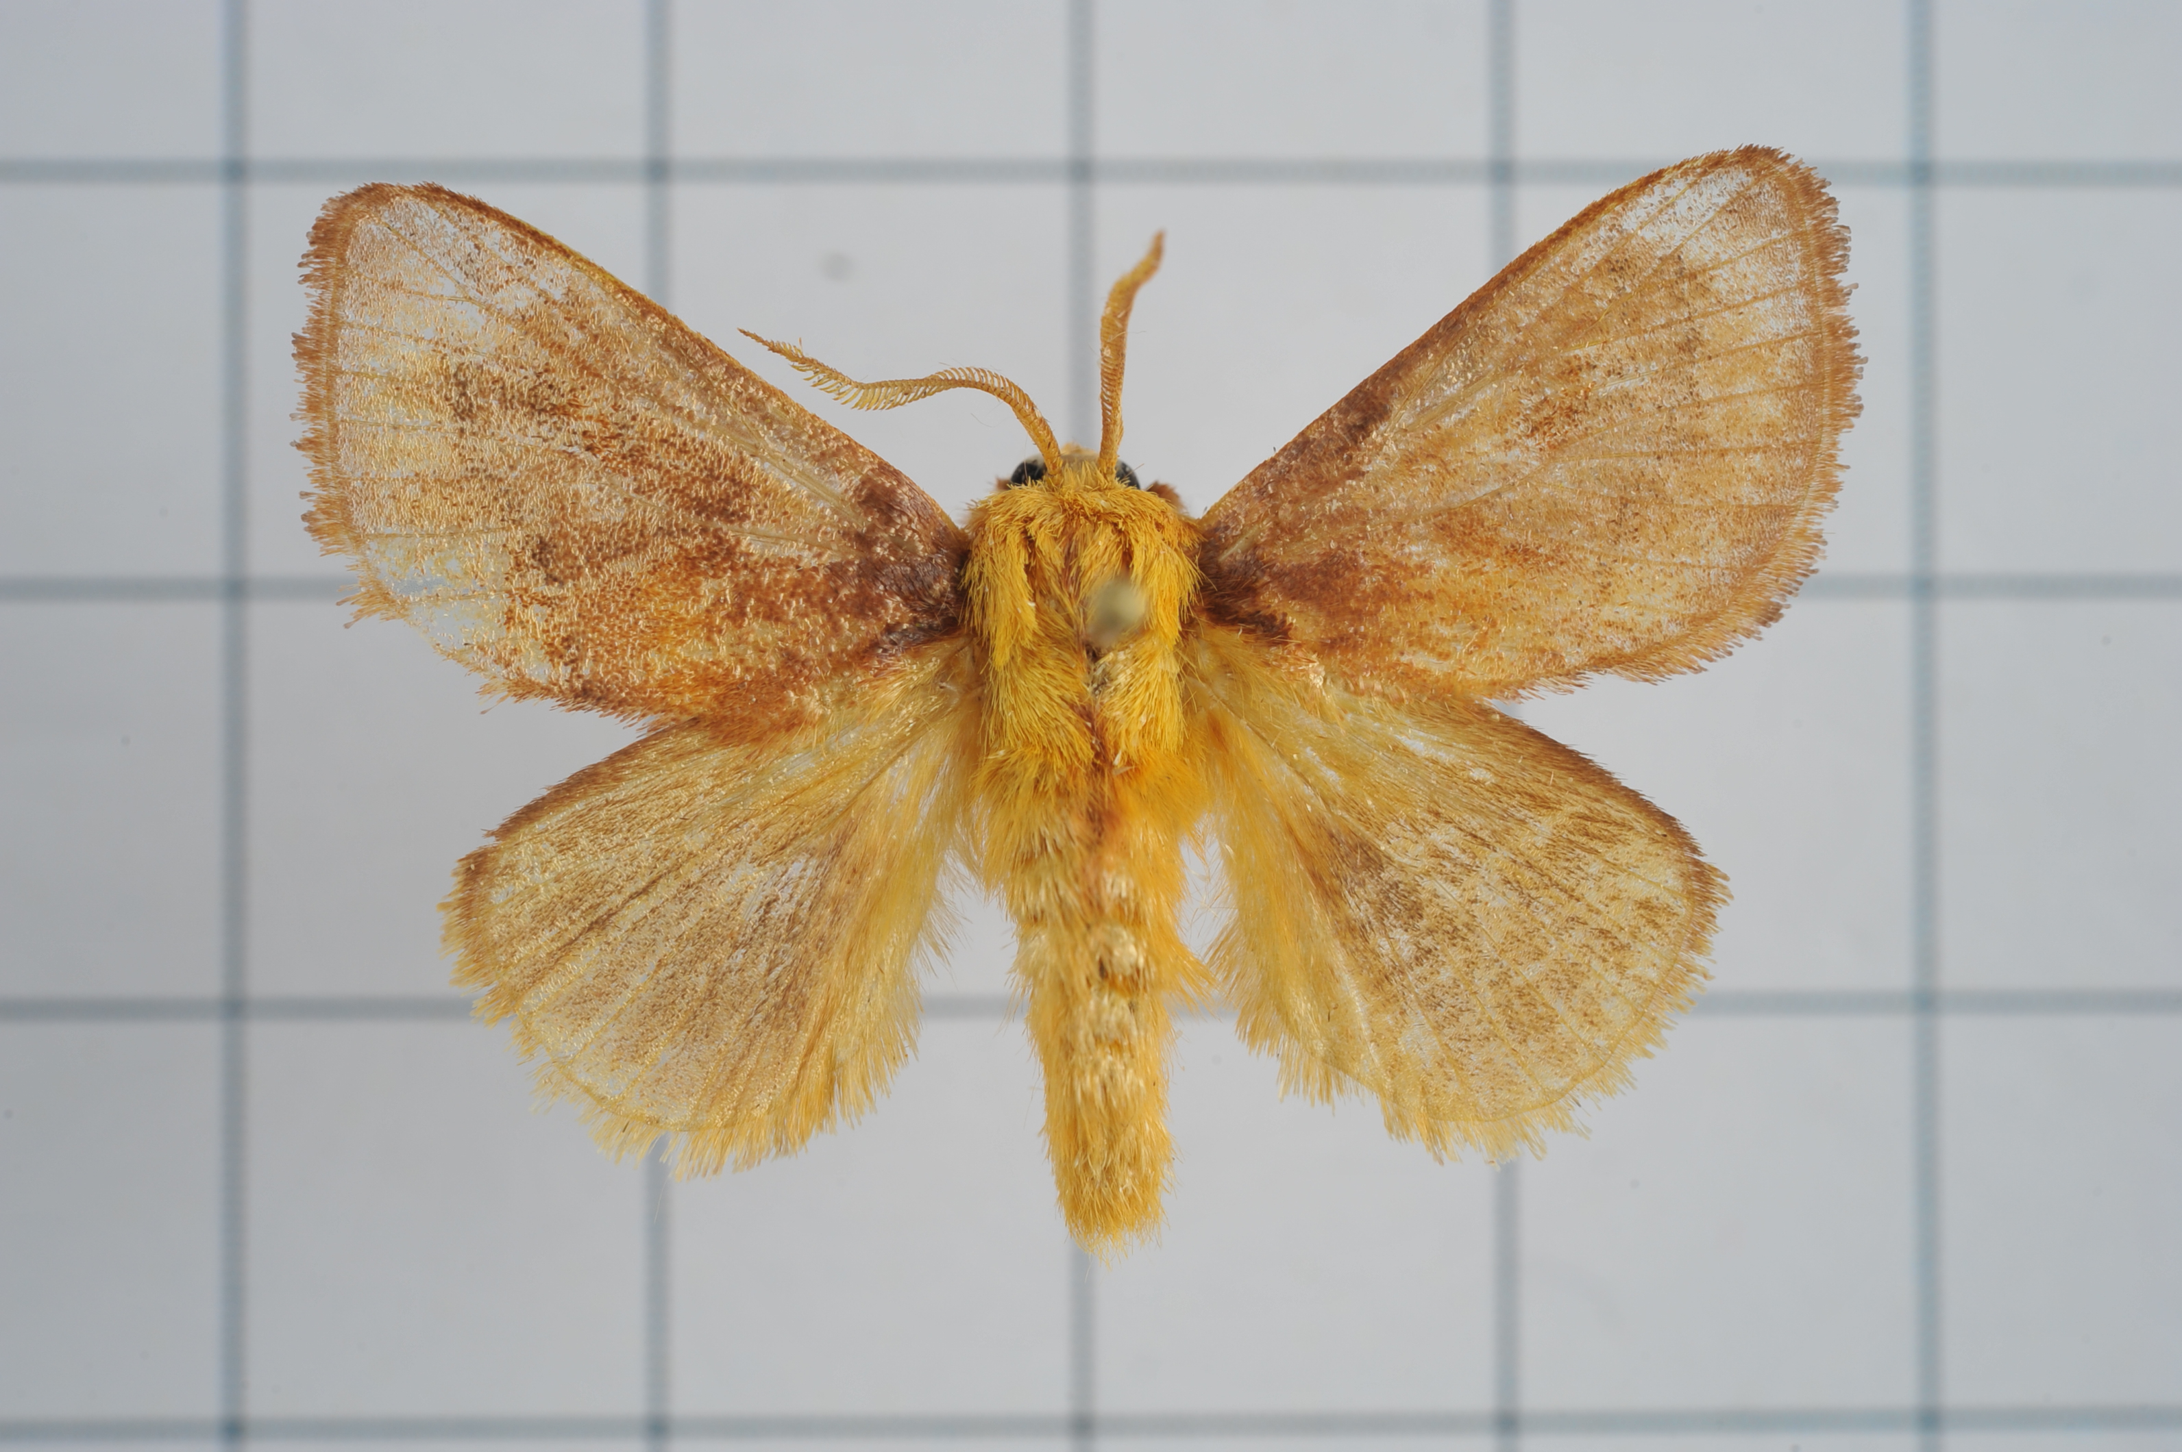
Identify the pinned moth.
Narosoideus flavidorsalis
